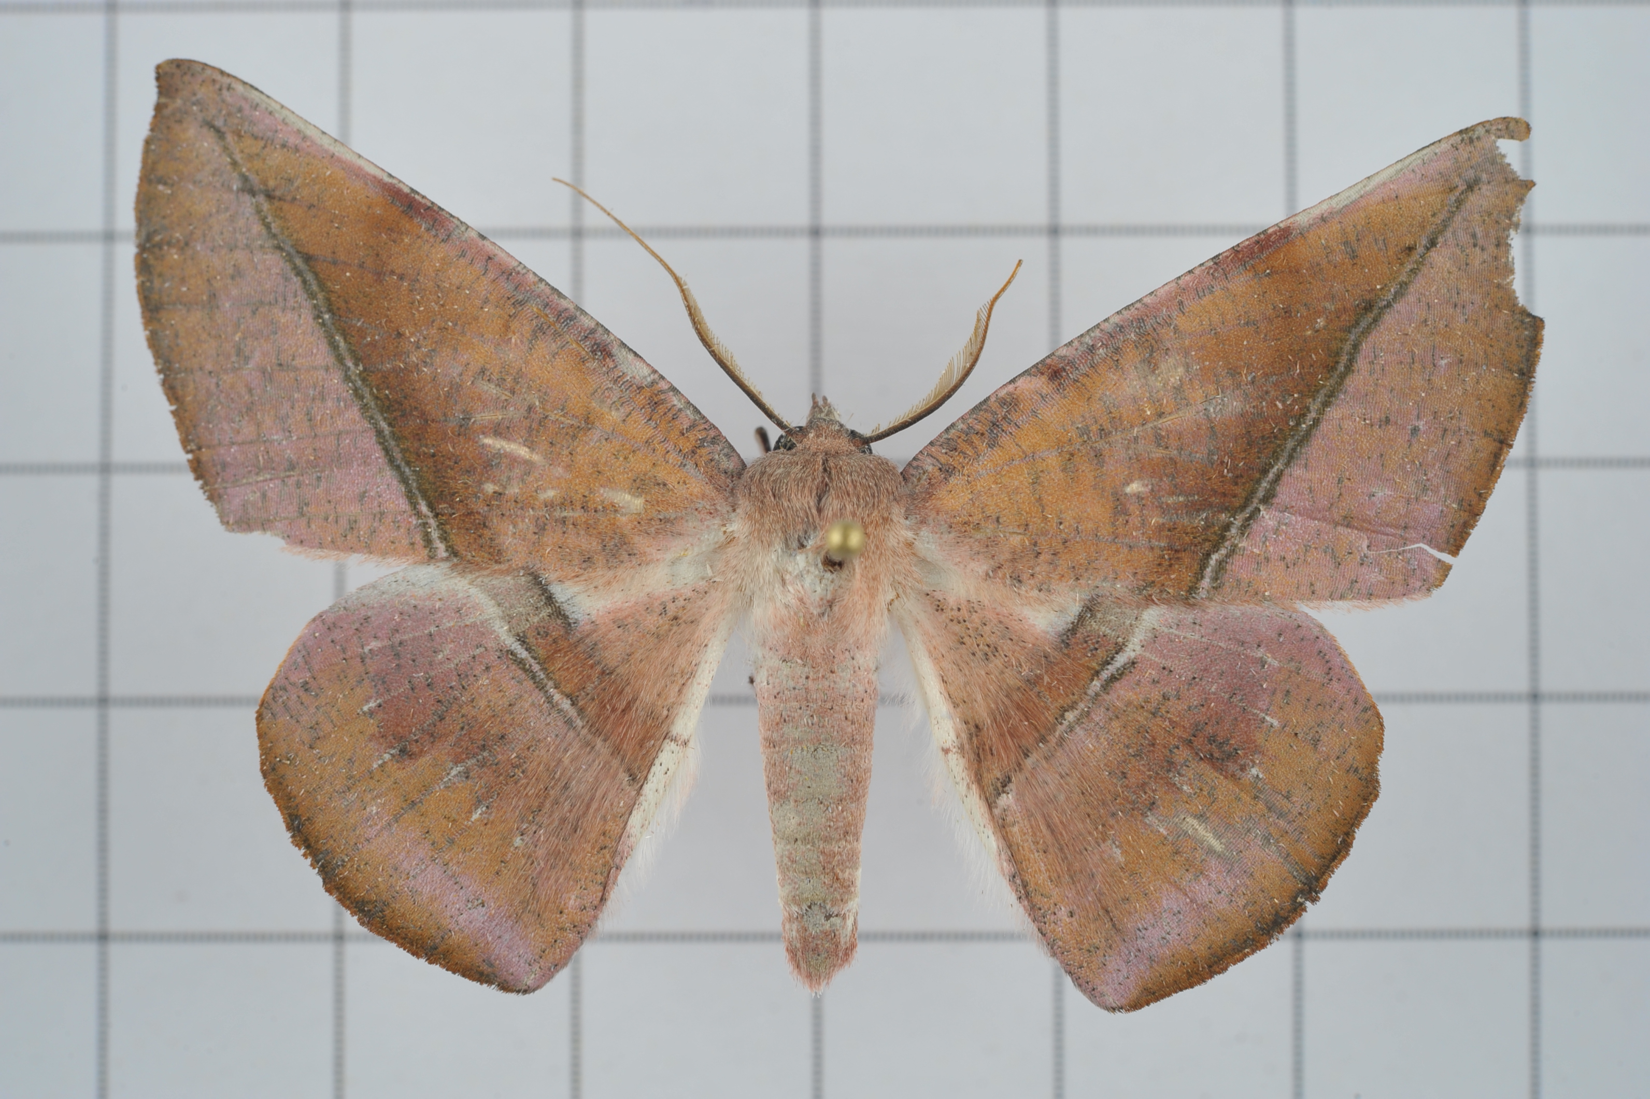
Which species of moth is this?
Sarcinodes yayeyamana
